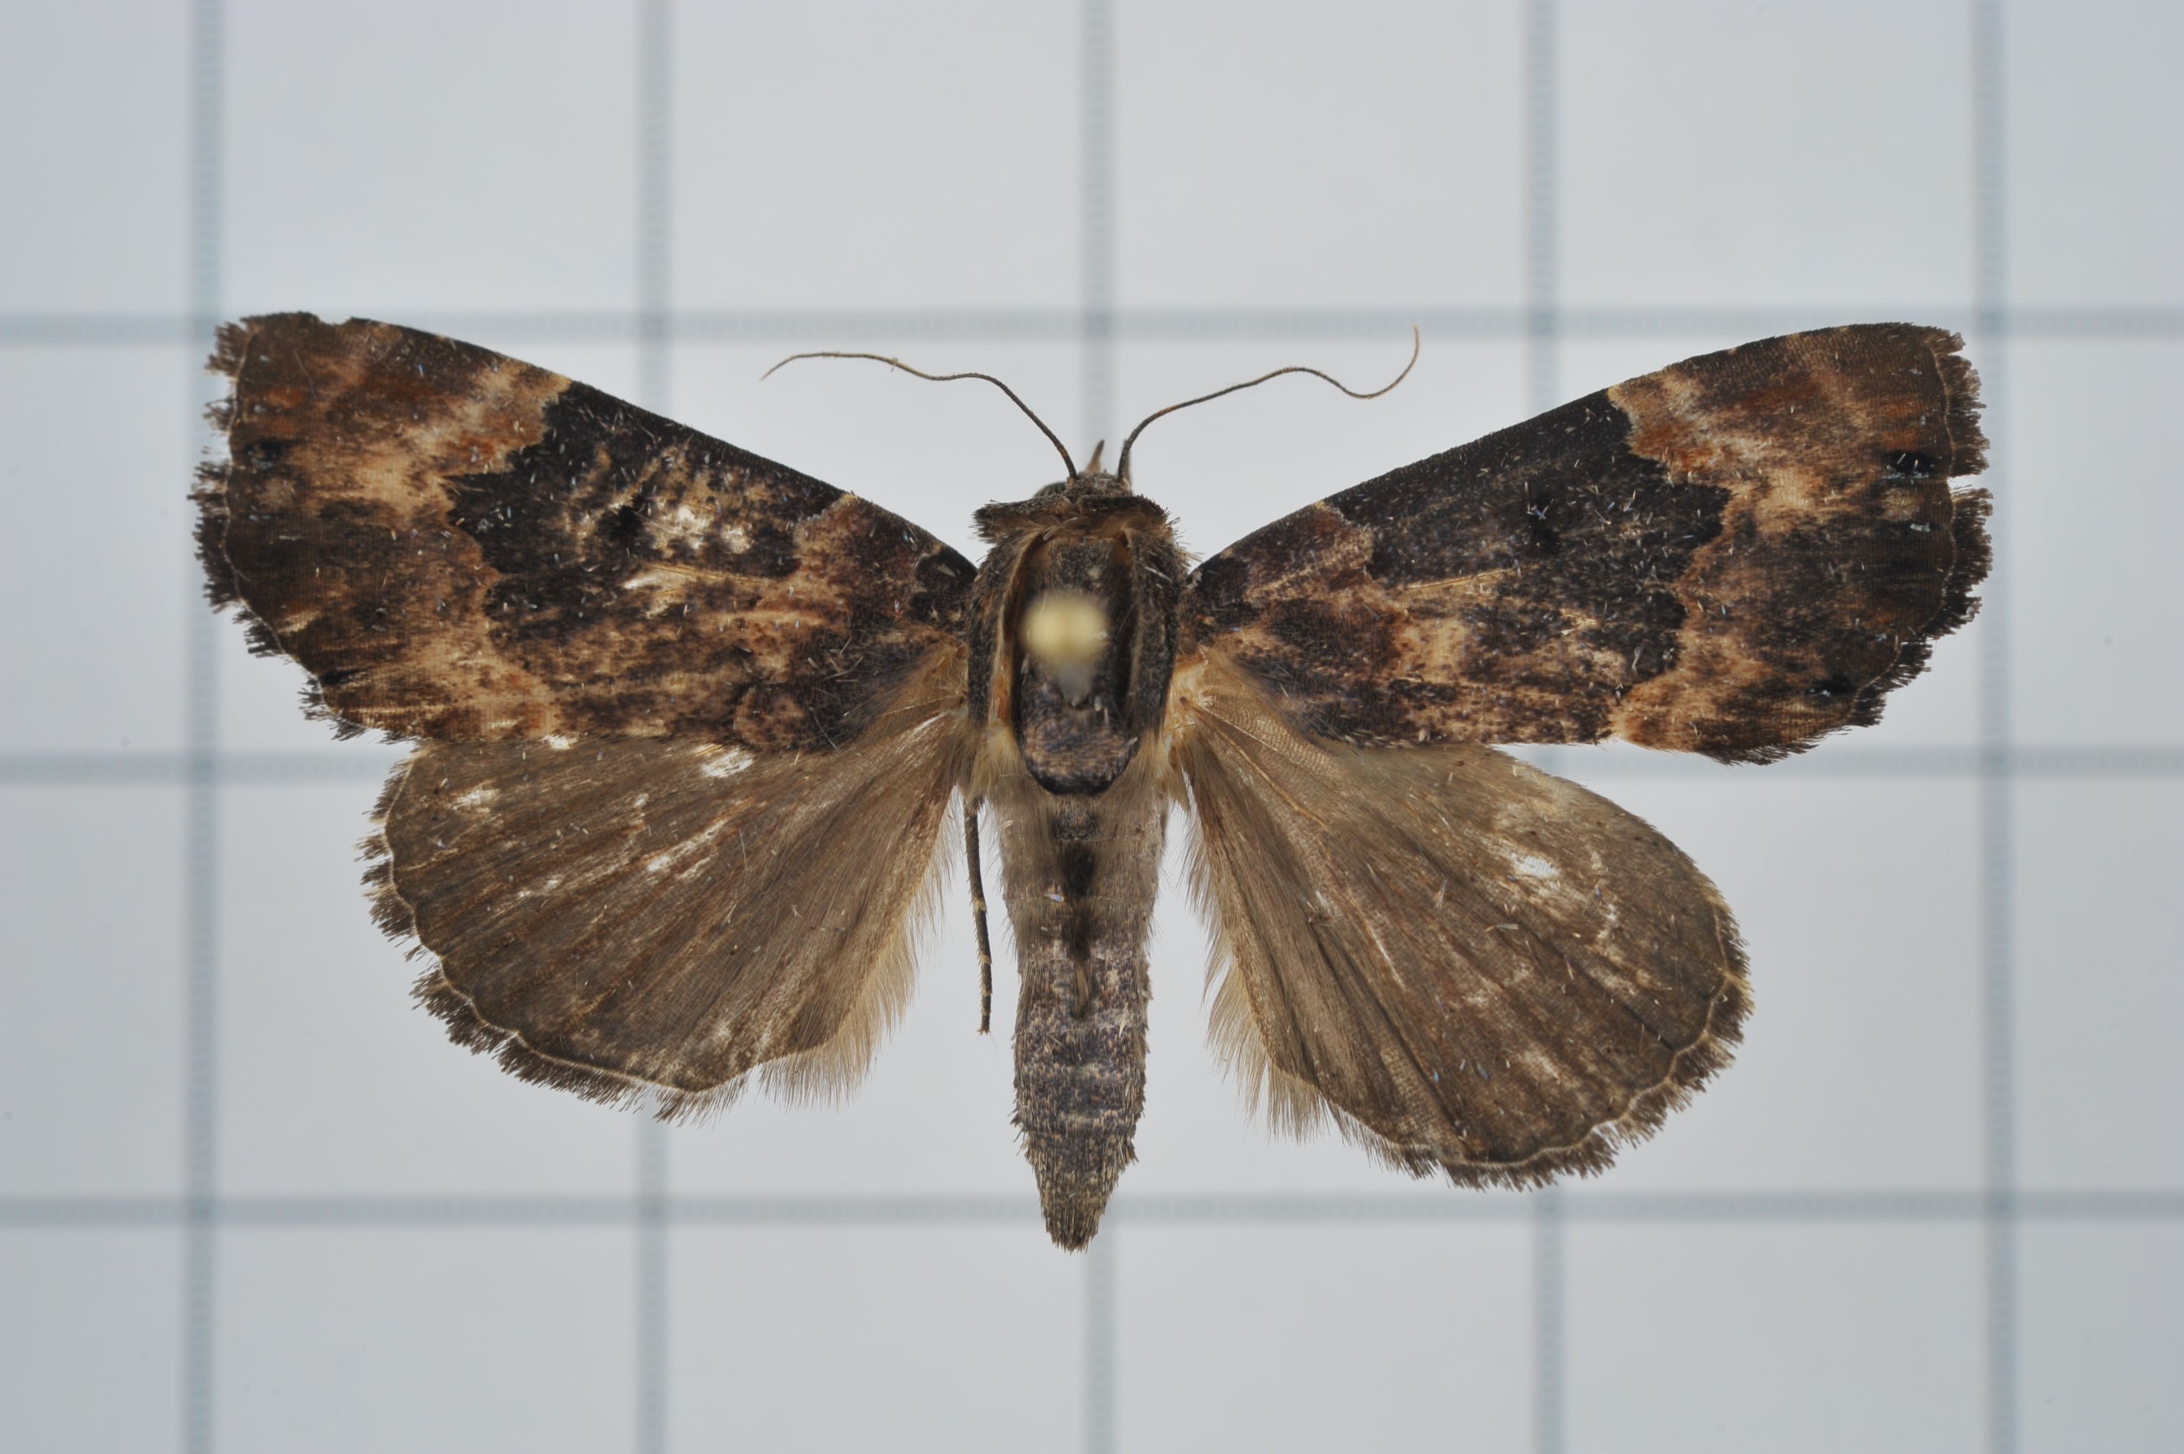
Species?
Dinumma deponens
